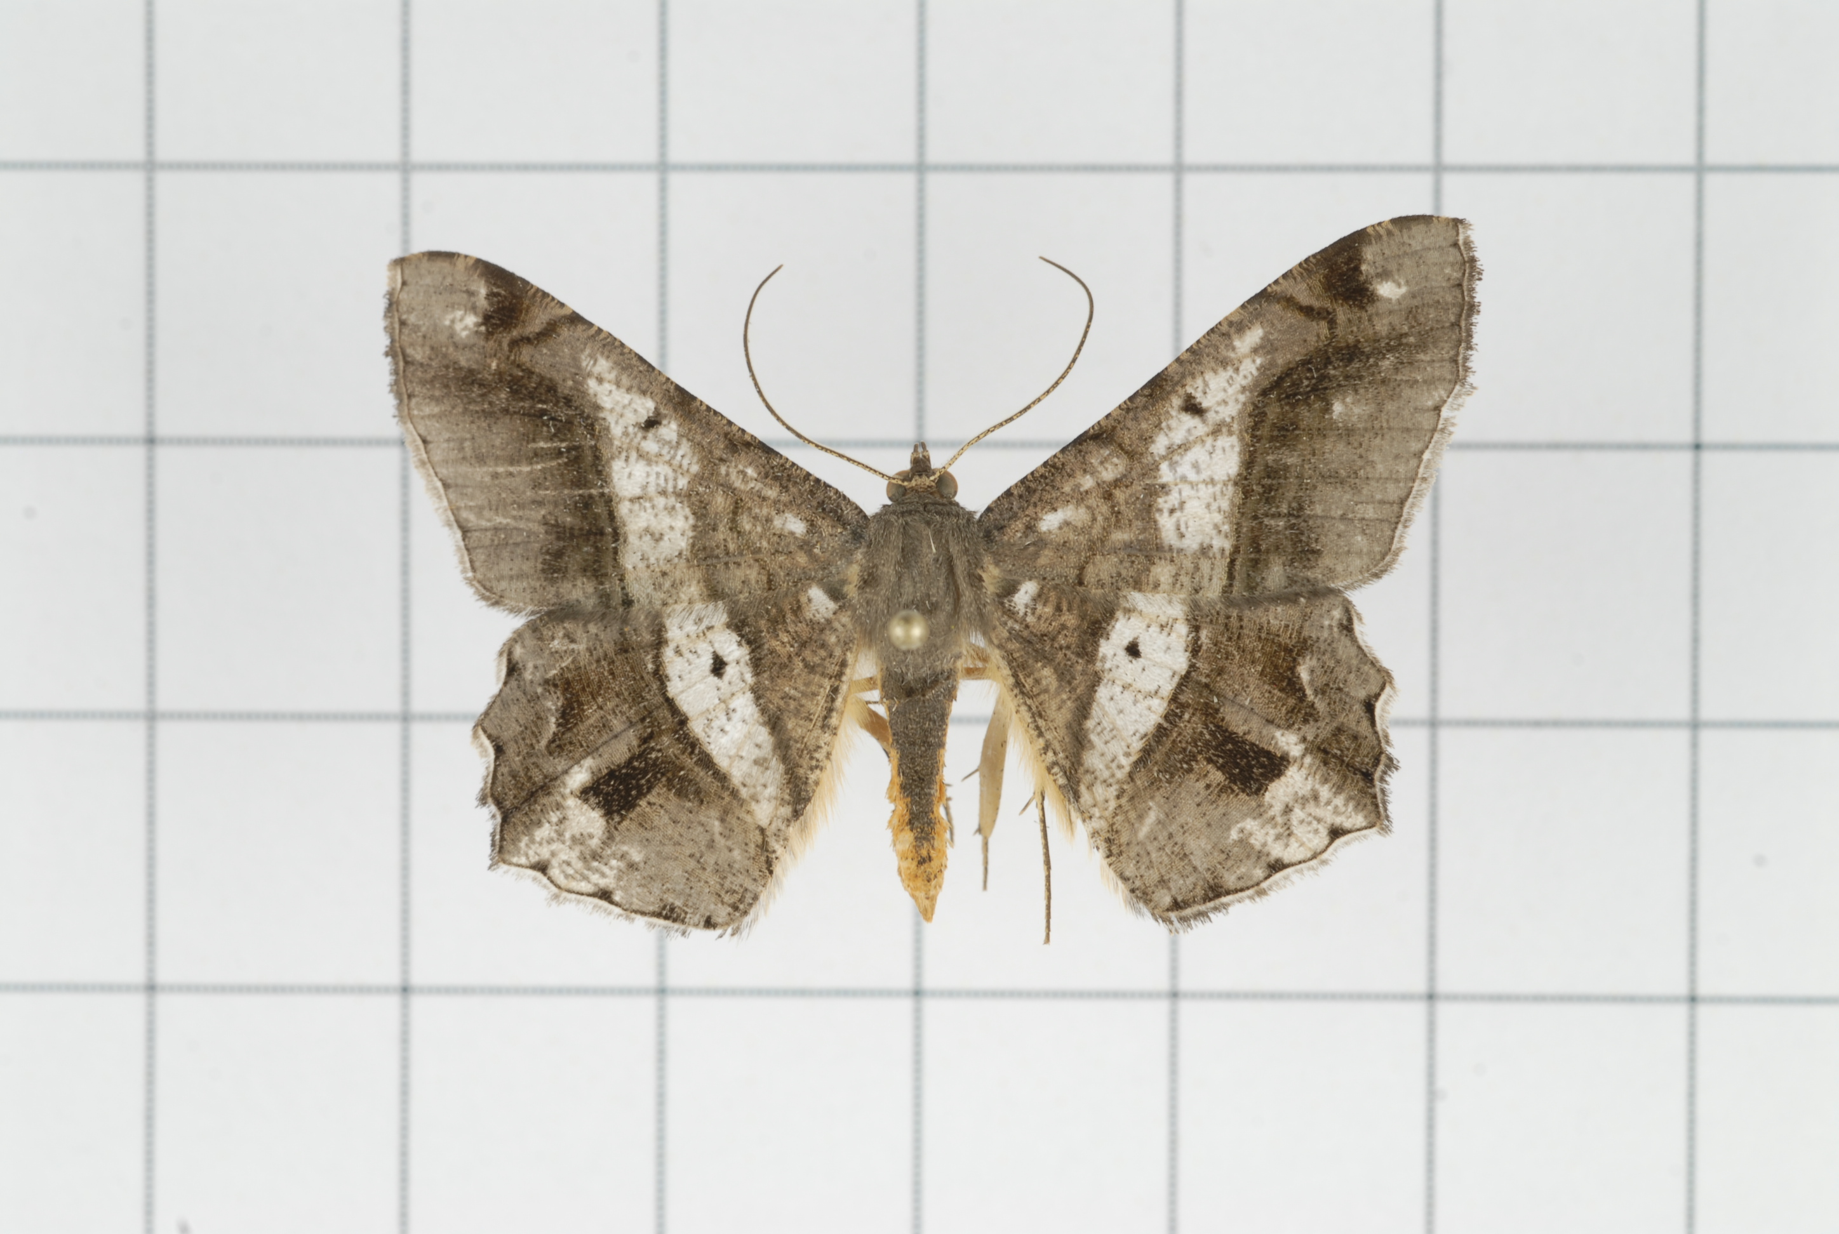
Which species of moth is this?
Chiasmia inchoata
